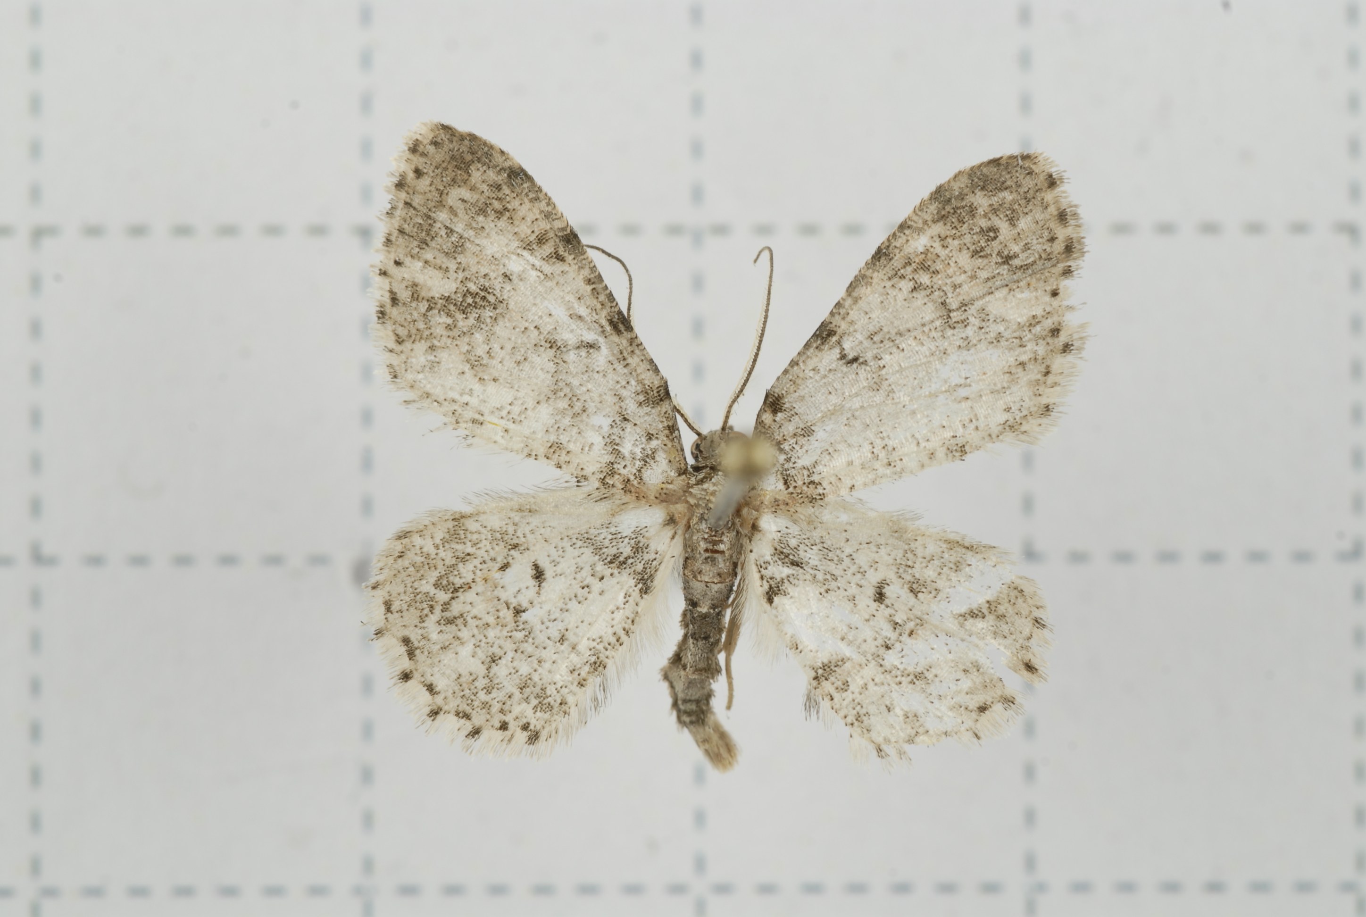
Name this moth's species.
Myrioblephara simplaria simplaria
